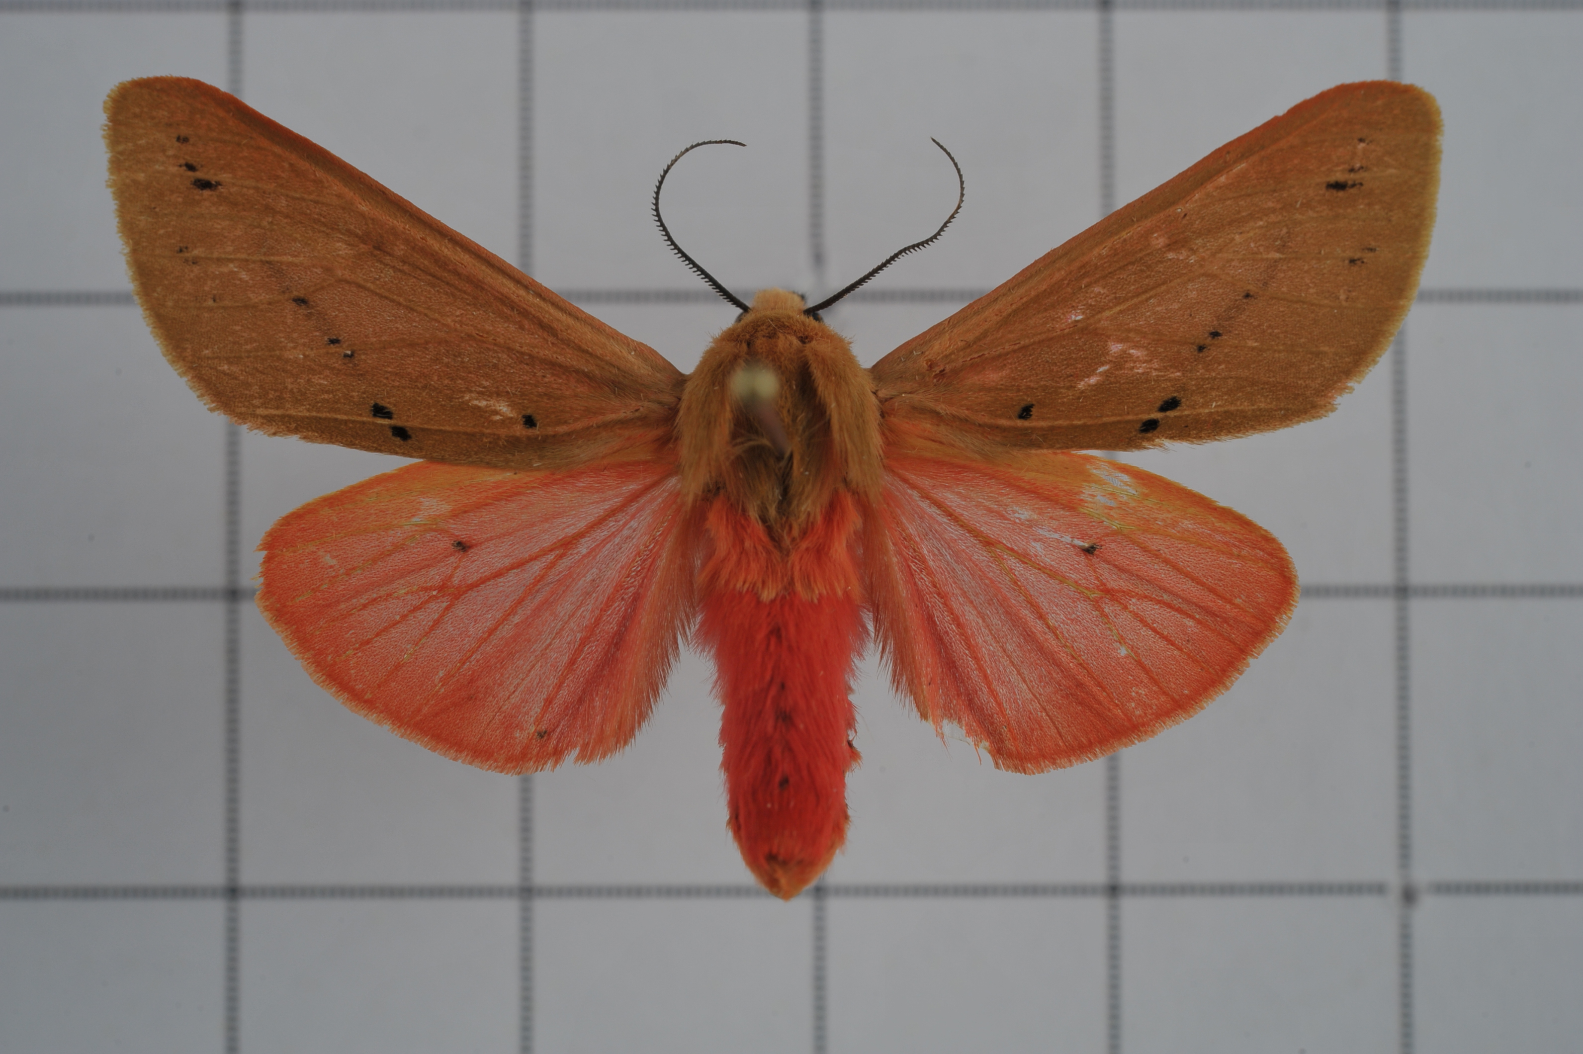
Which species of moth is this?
Spilarctia wilemani
